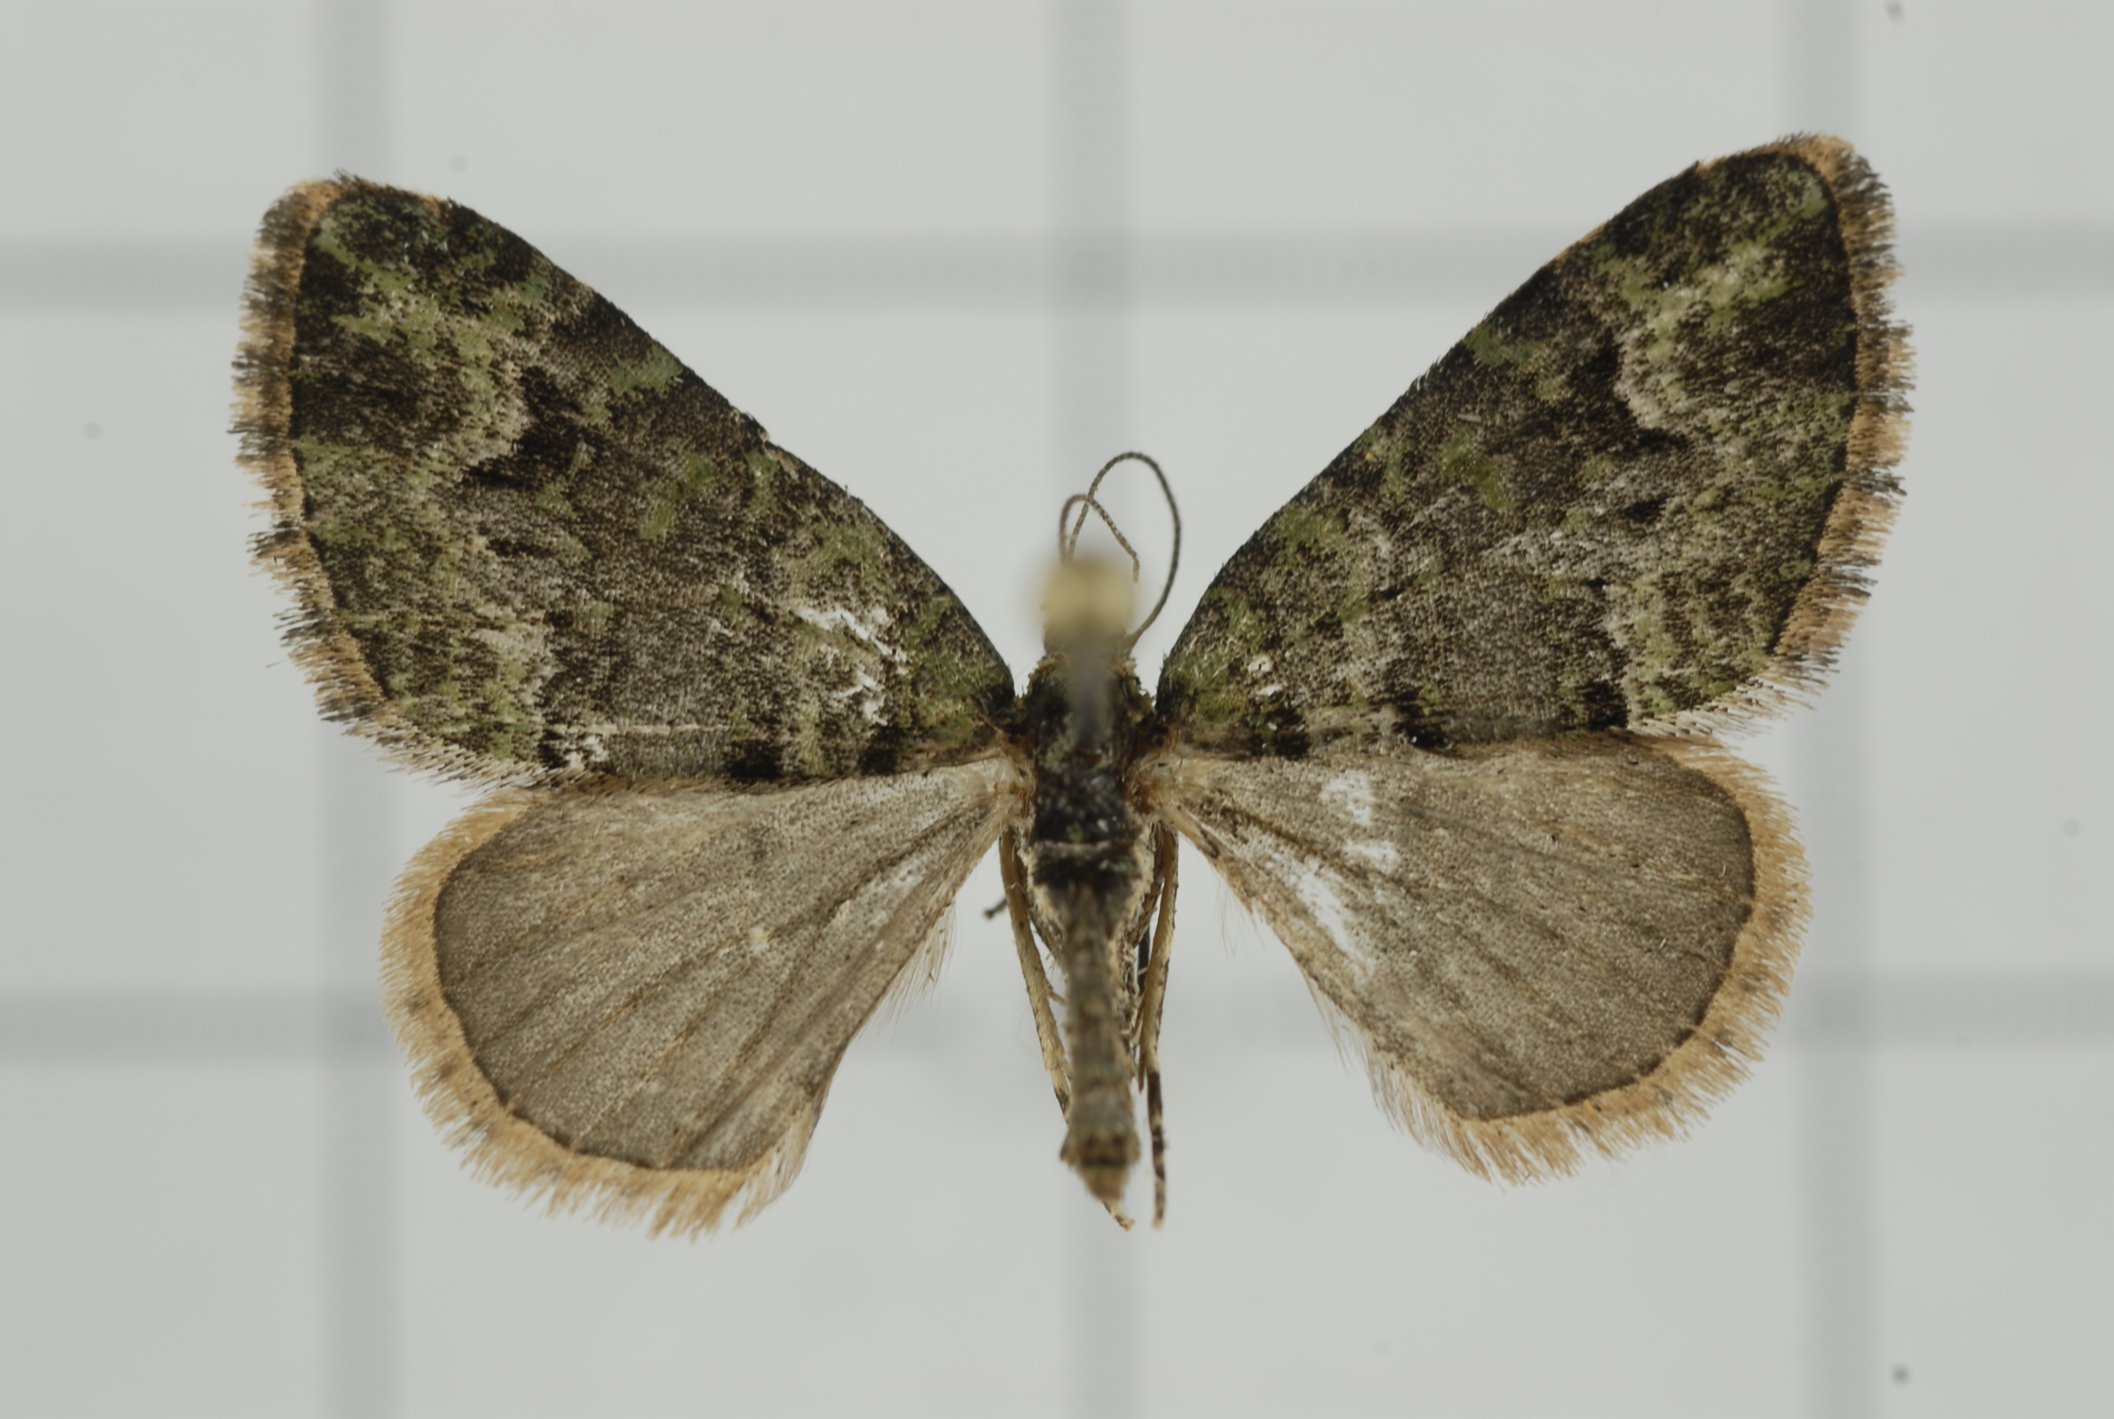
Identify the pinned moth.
Apithecia viridata wilemani
